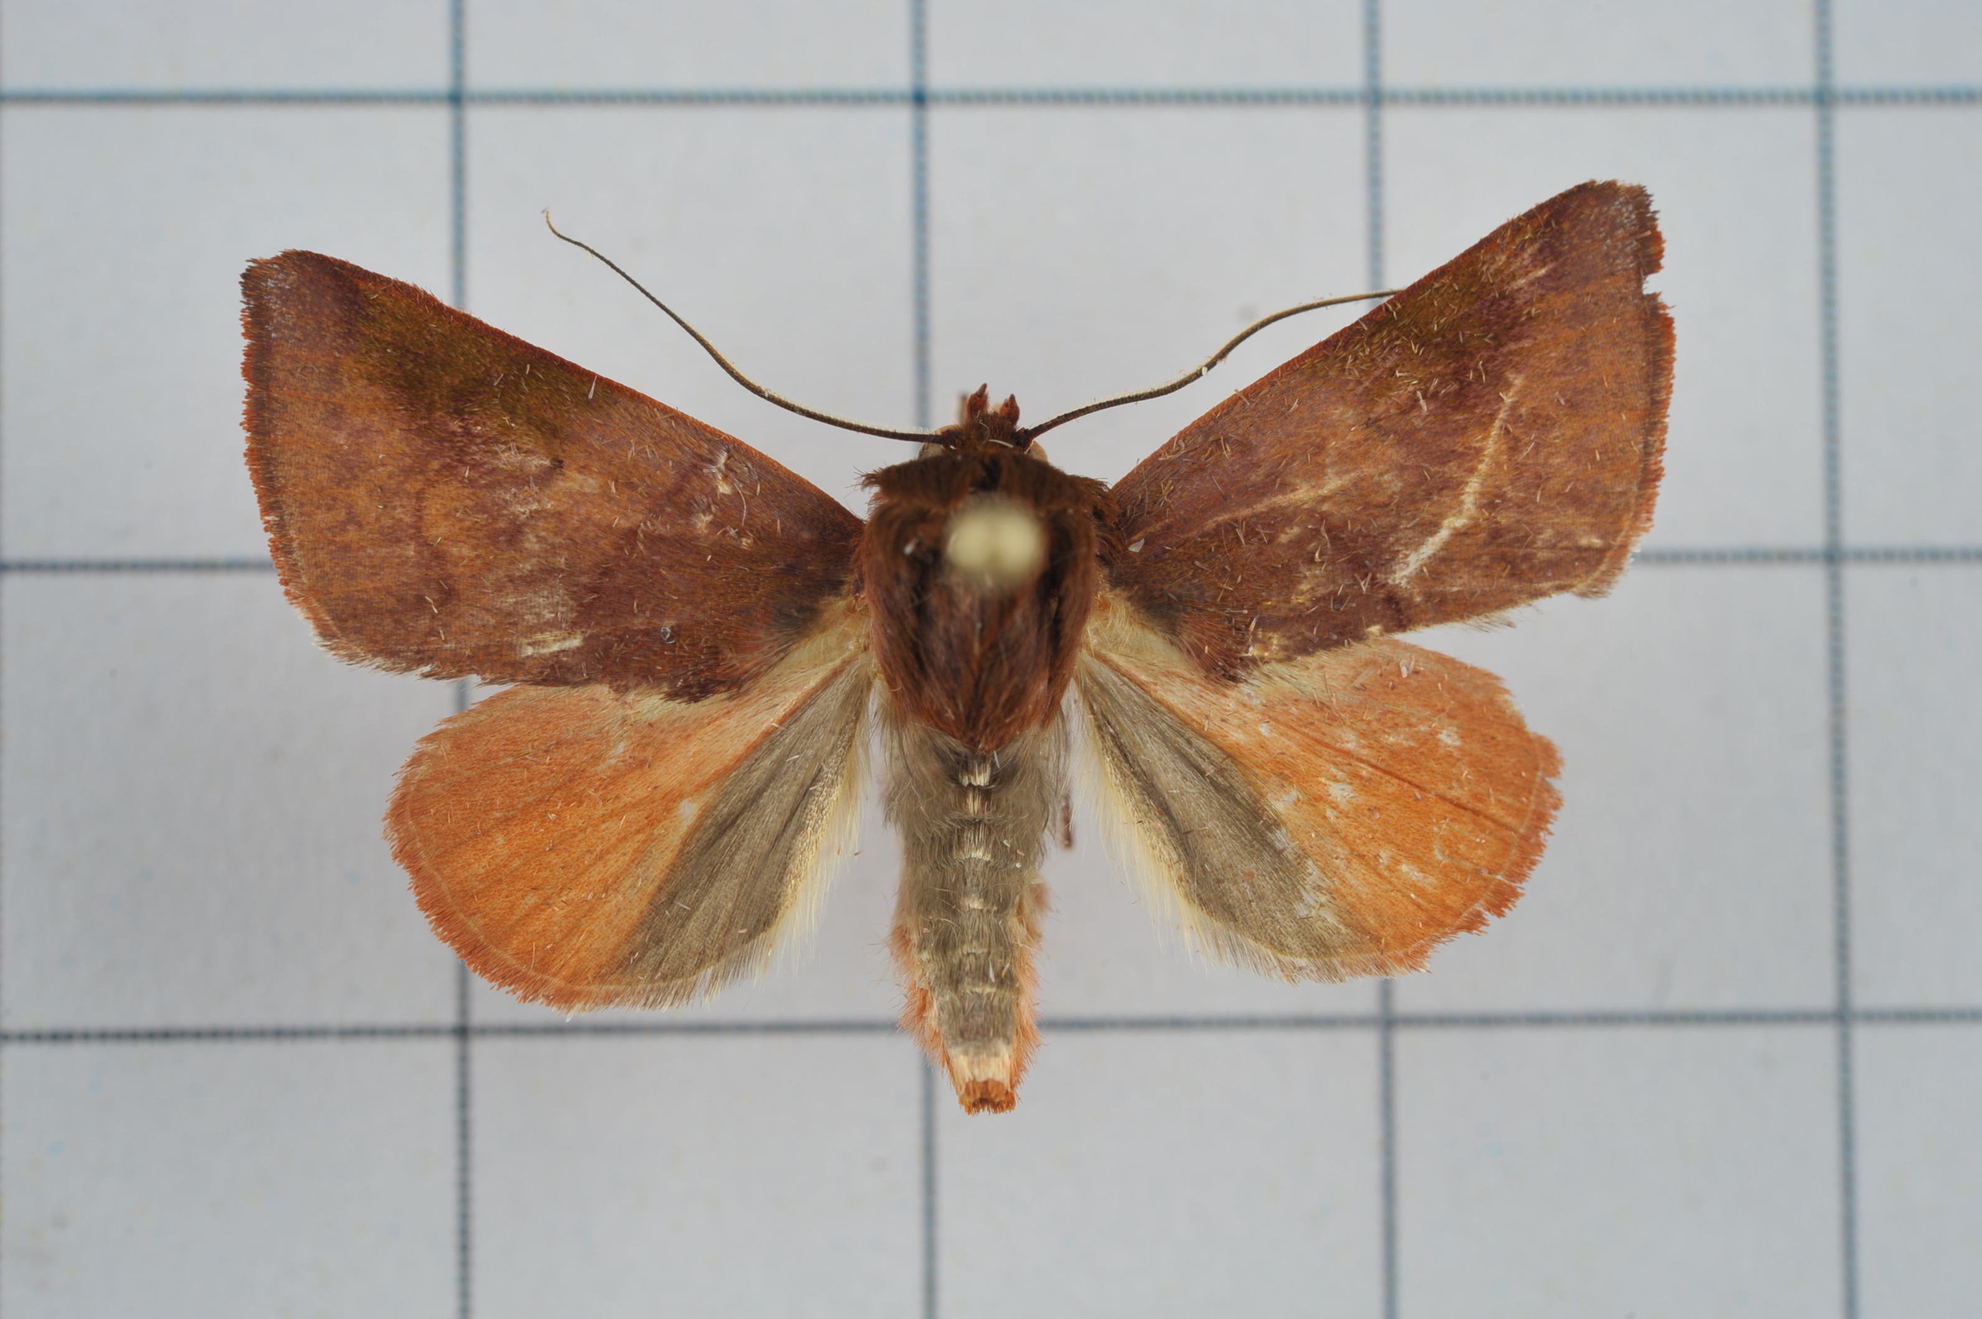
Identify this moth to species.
Xenochroa internifusca
